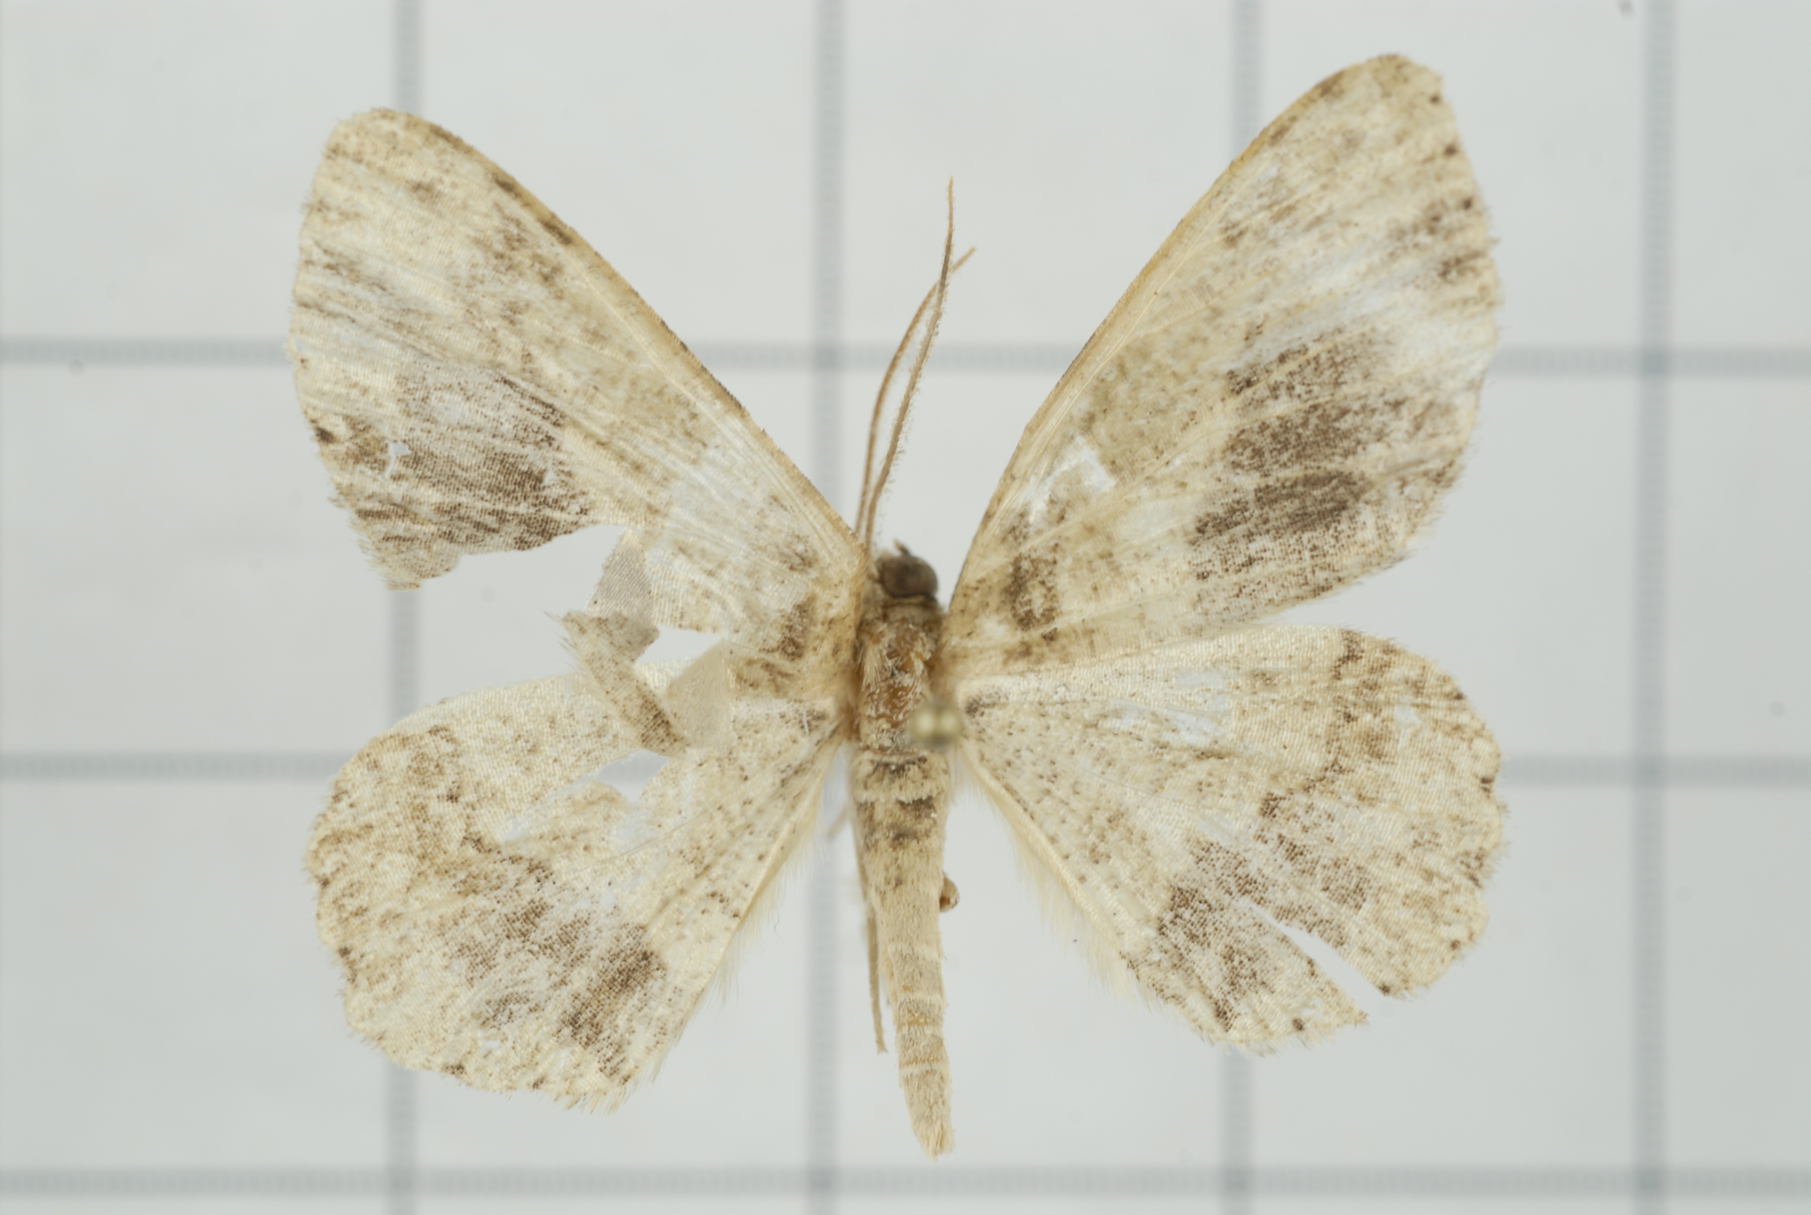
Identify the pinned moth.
Ectropis bhurmitra
